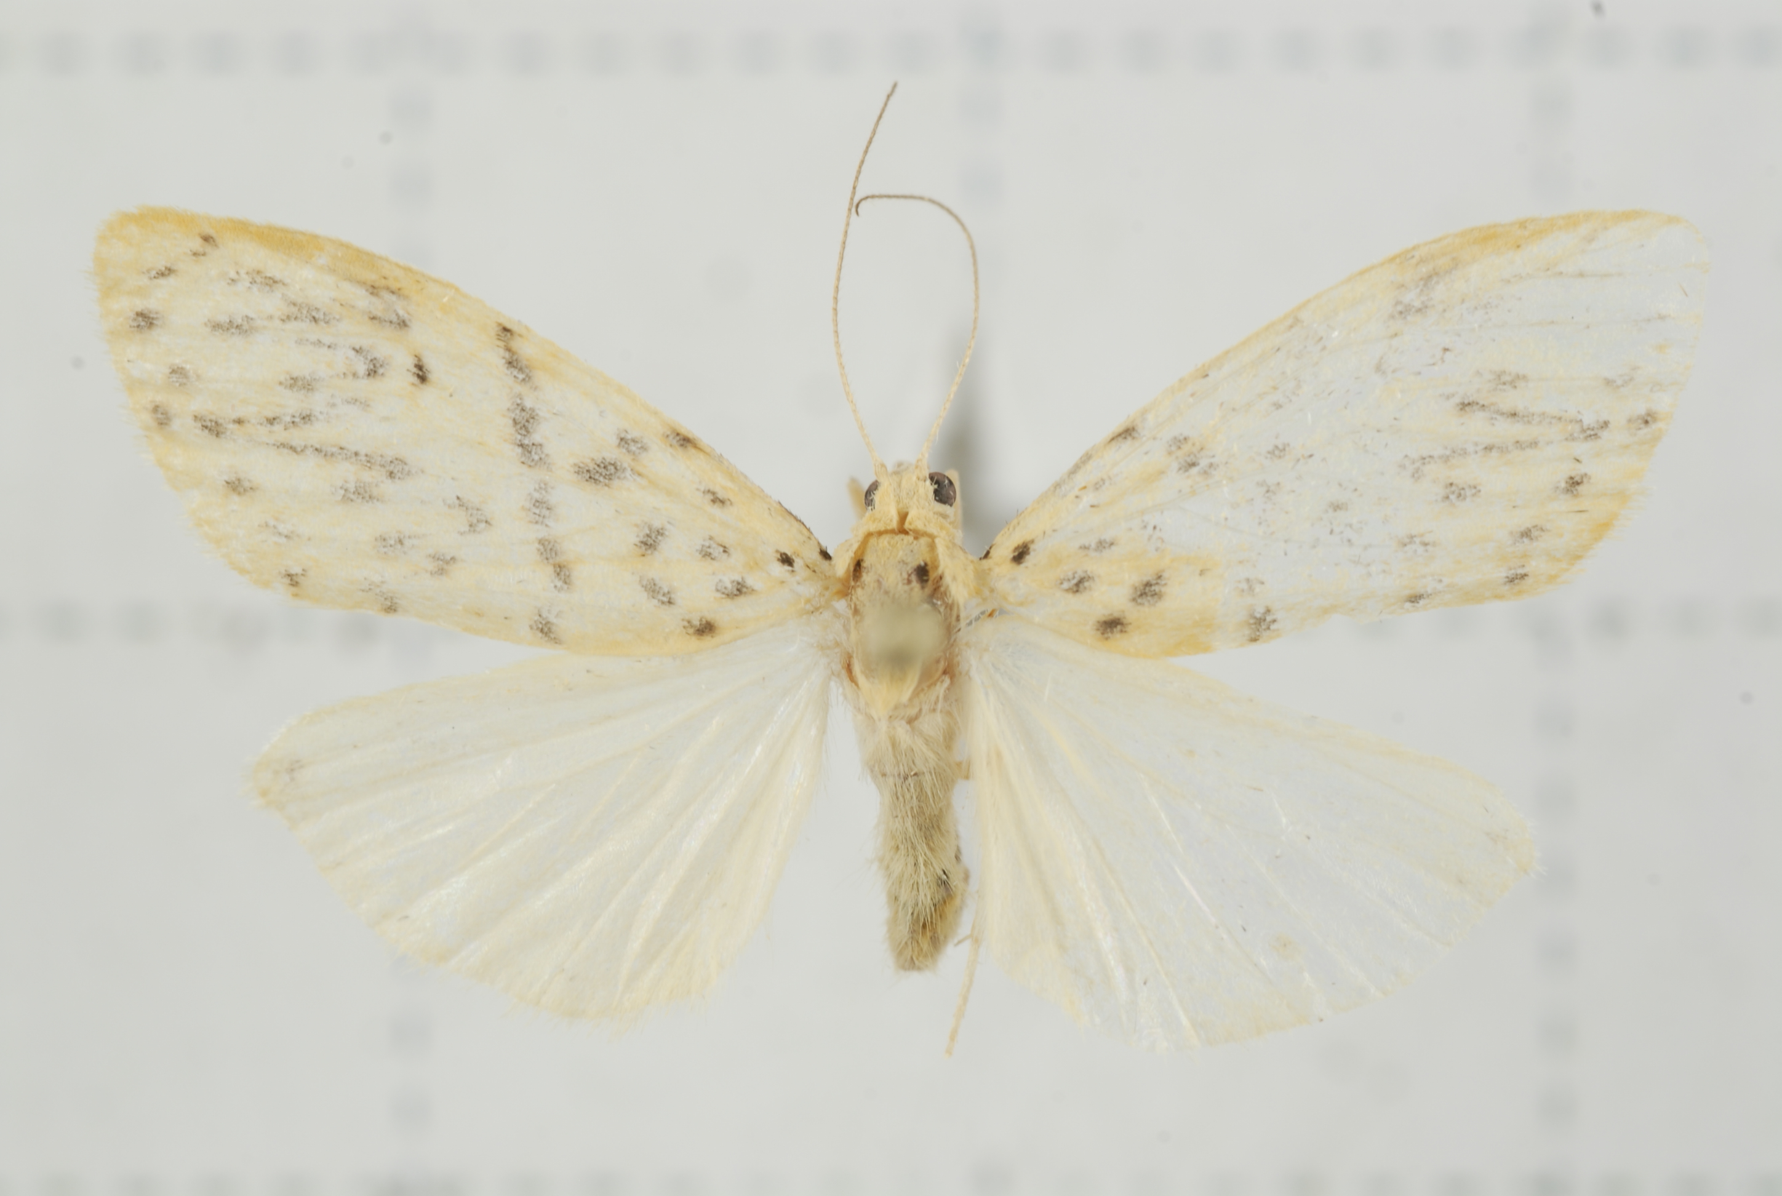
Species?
Huangilene alikangiae alikangiae
